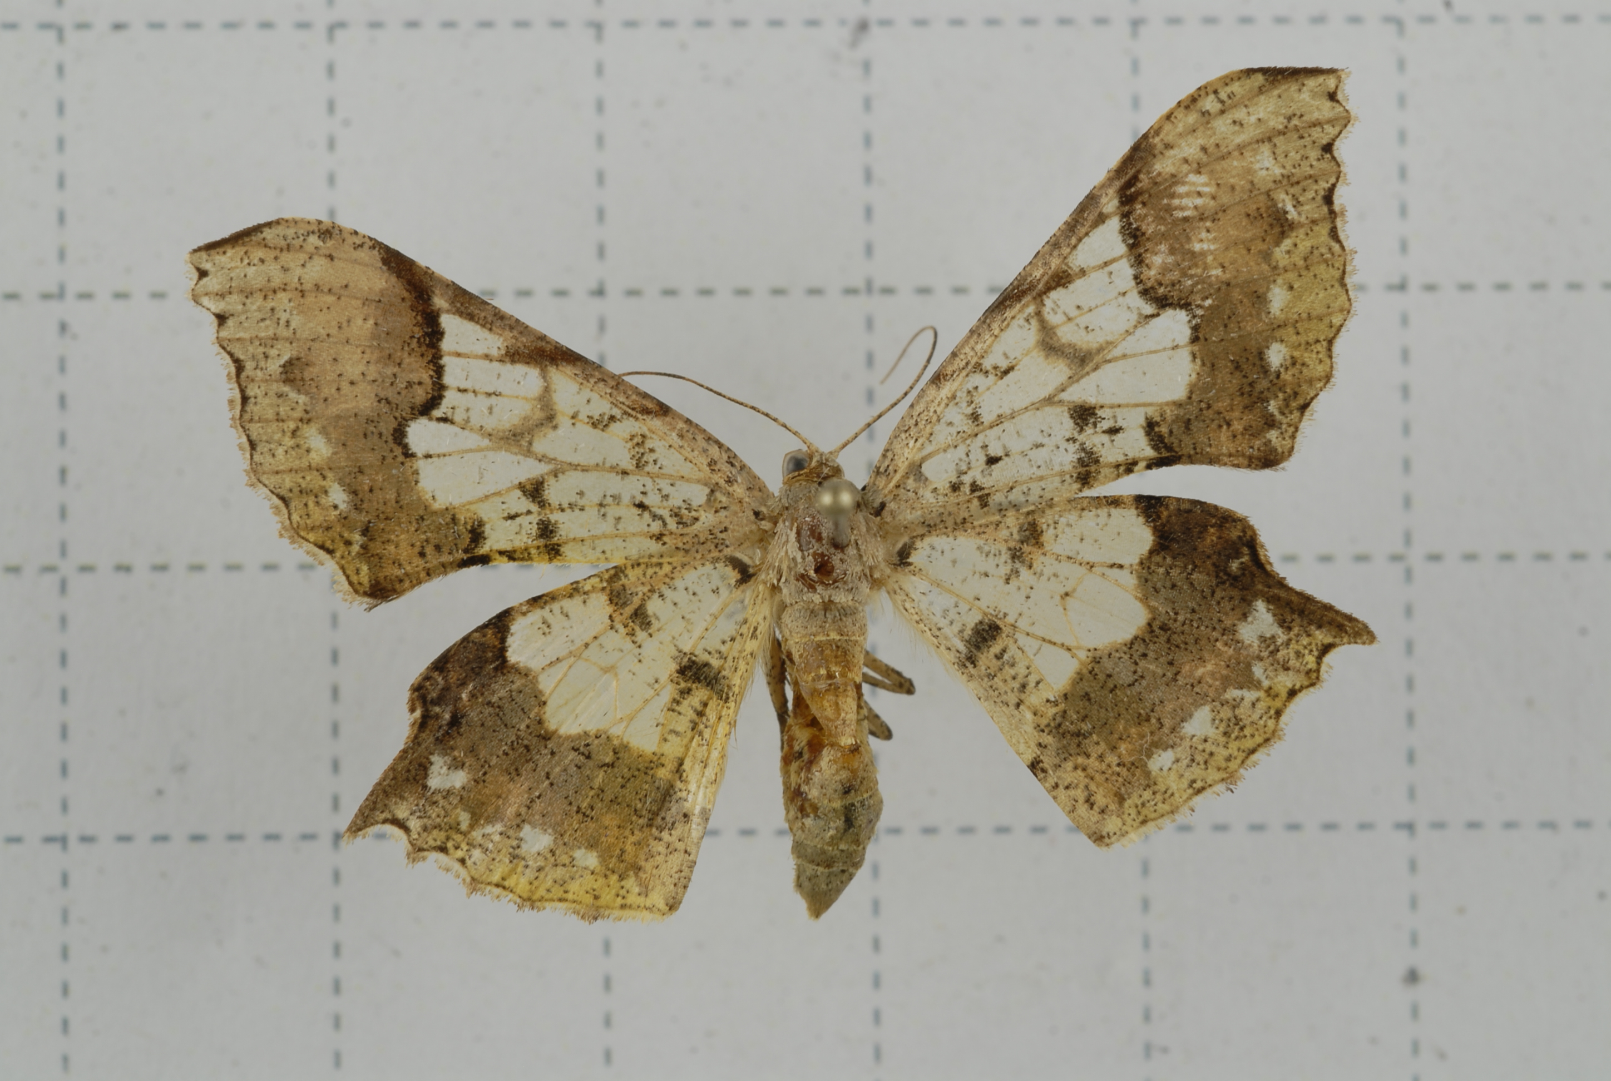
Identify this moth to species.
Krananda semihyalina
